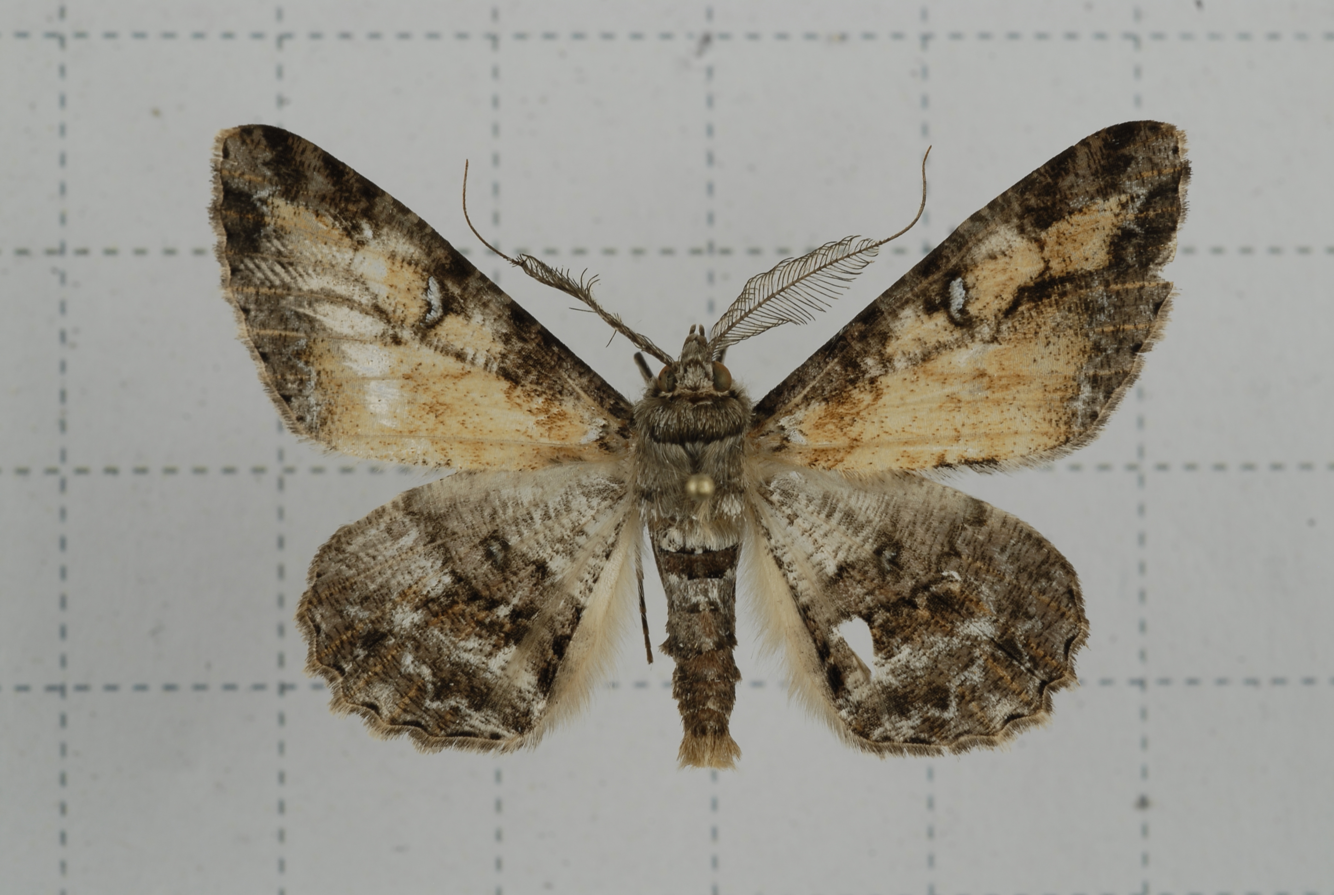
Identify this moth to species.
Cleora fraterna
